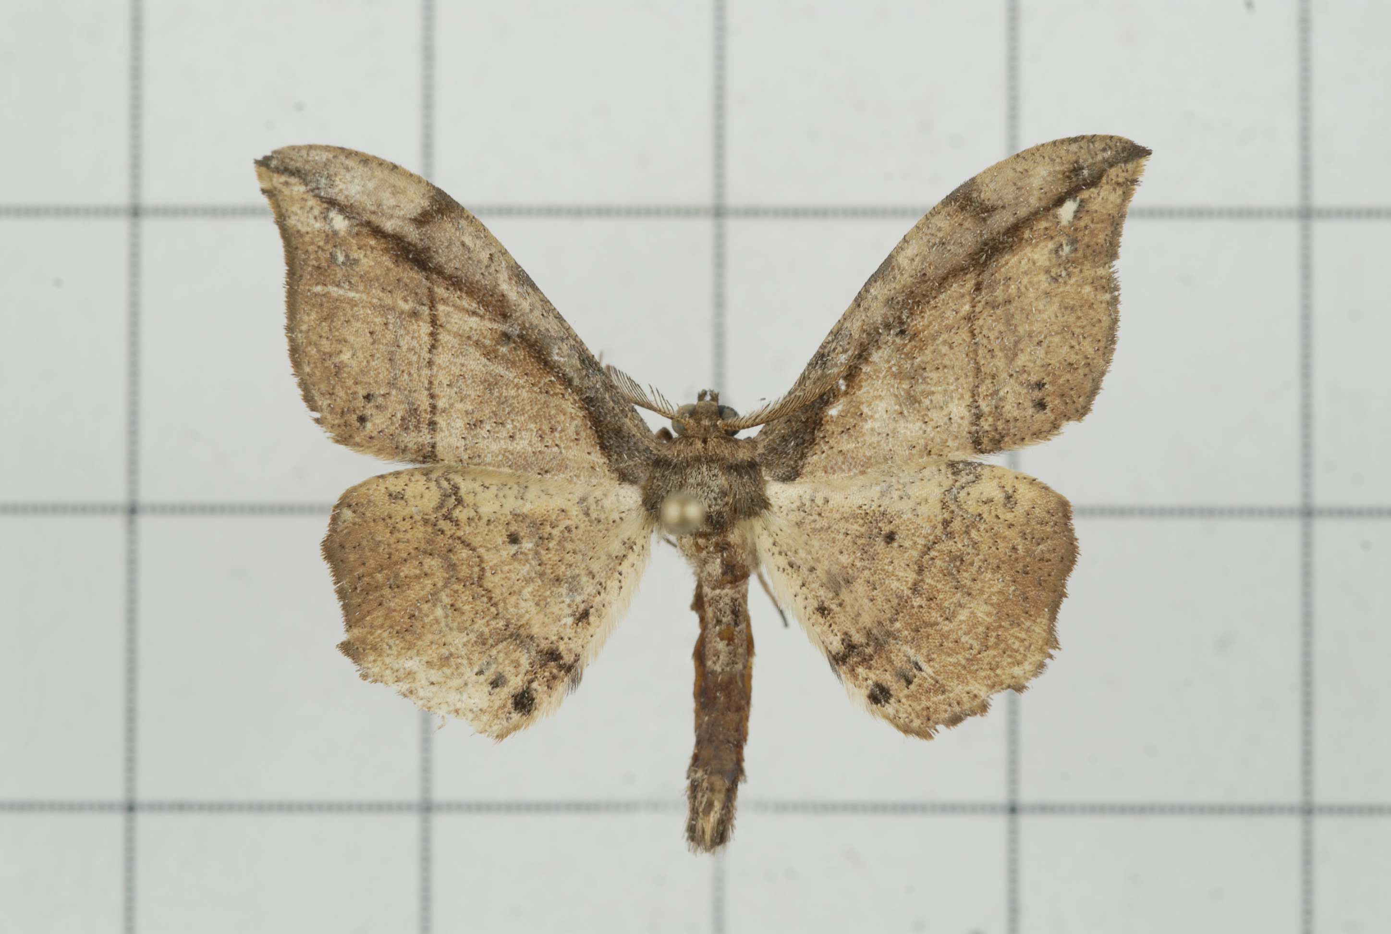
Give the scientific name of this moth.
Hyposidra infixaria
